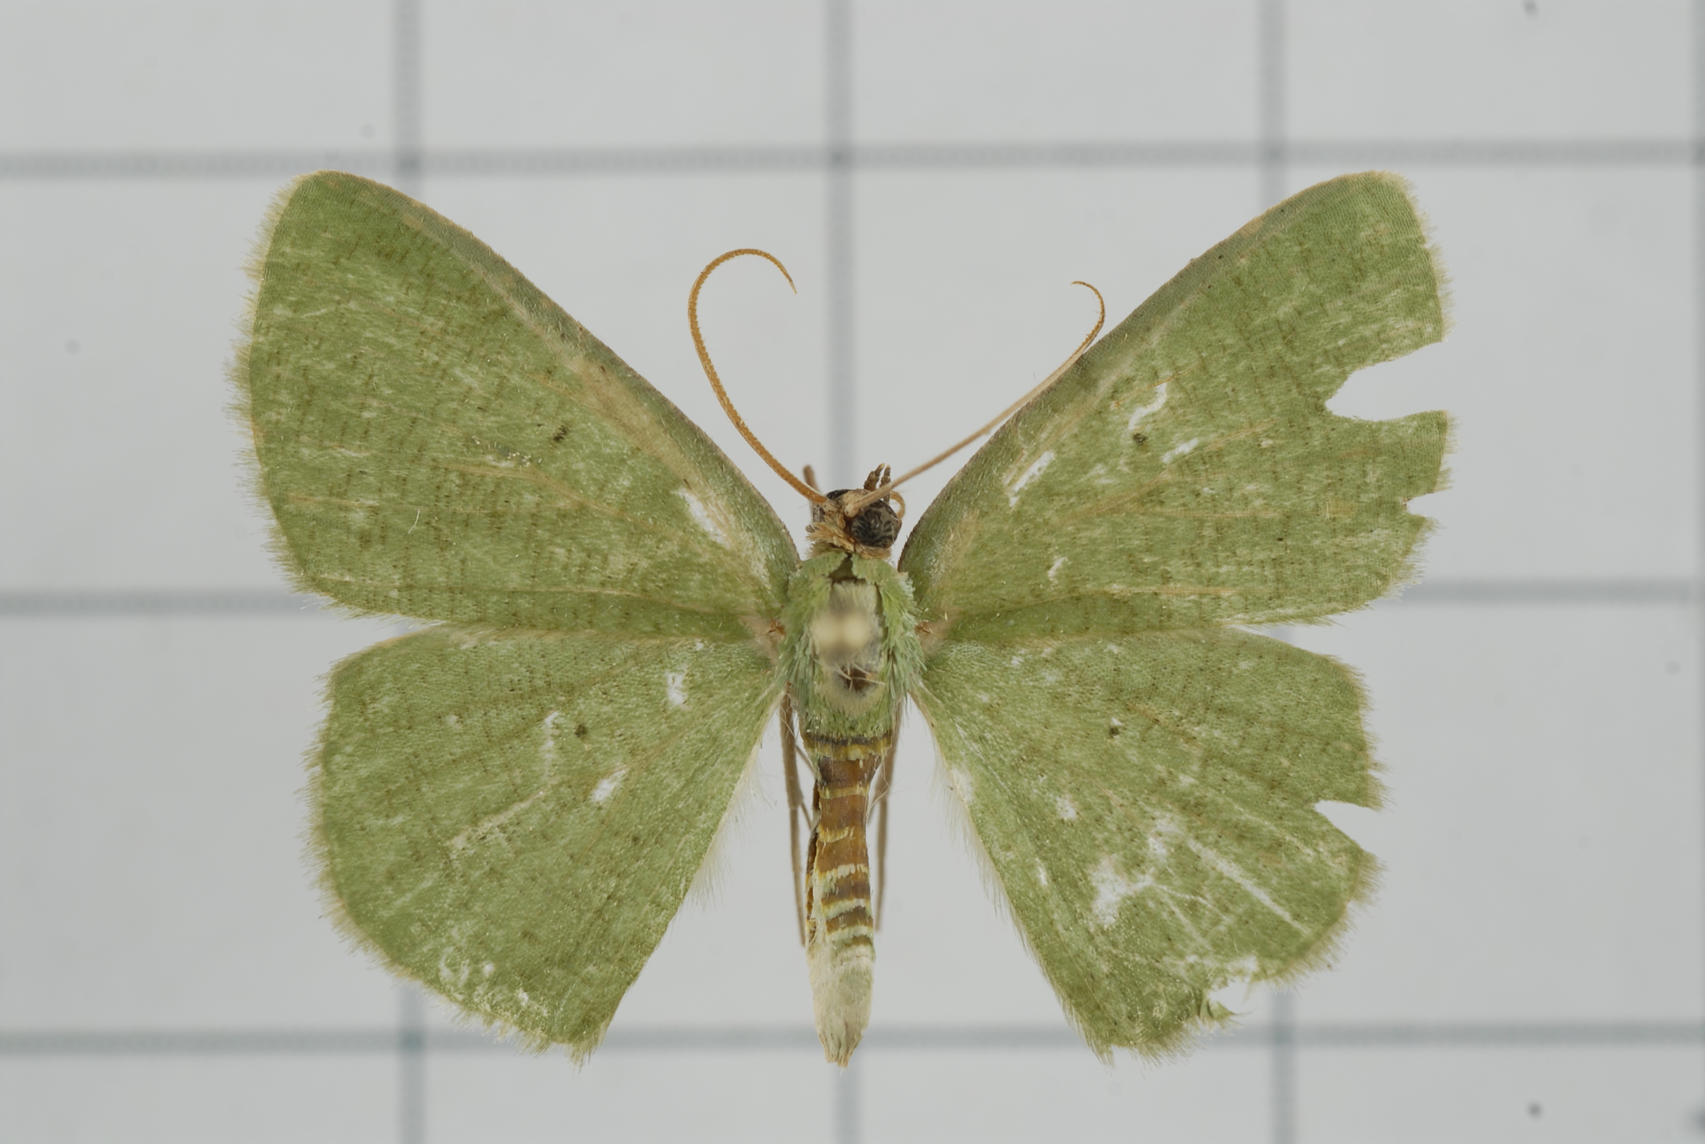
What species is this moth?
Aplochlora vivilaca
